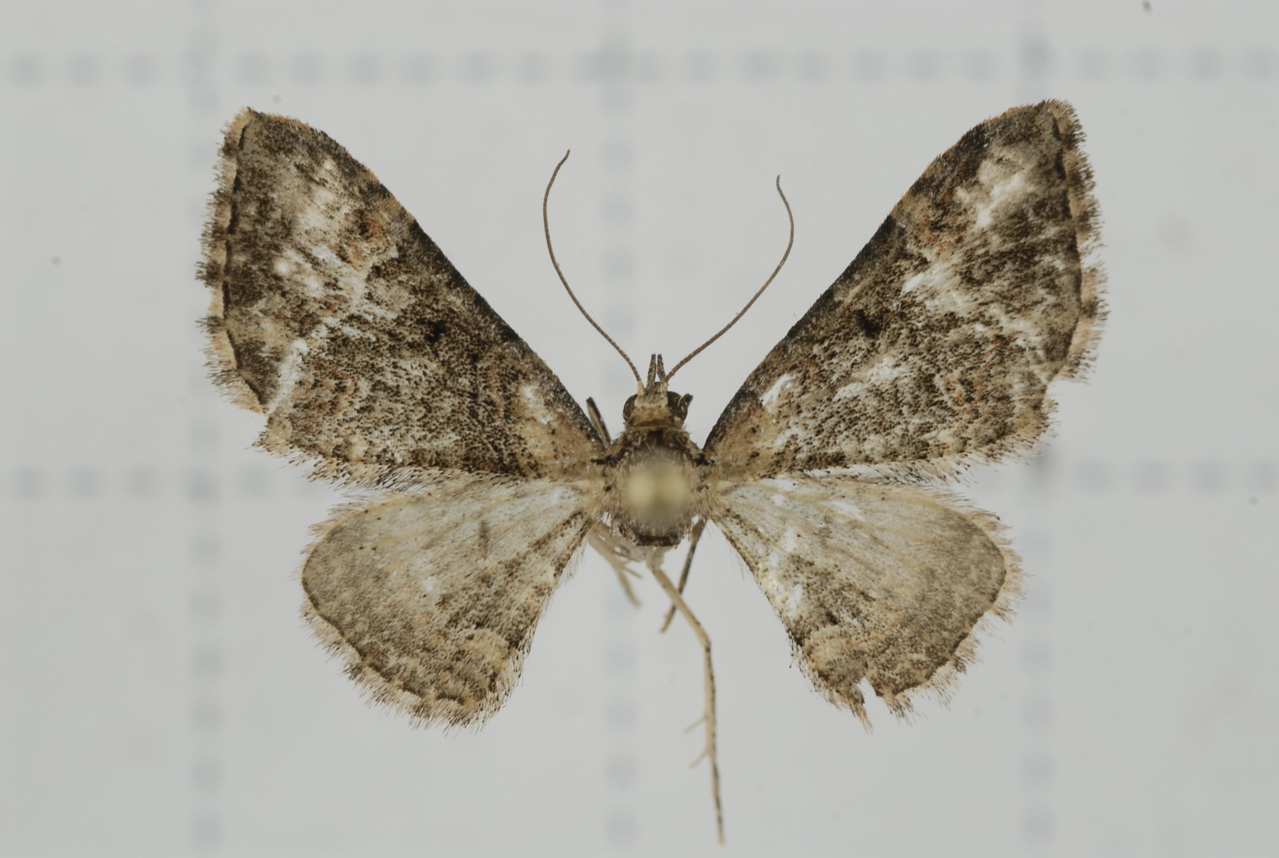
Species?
Mnesiloba dentifascia
